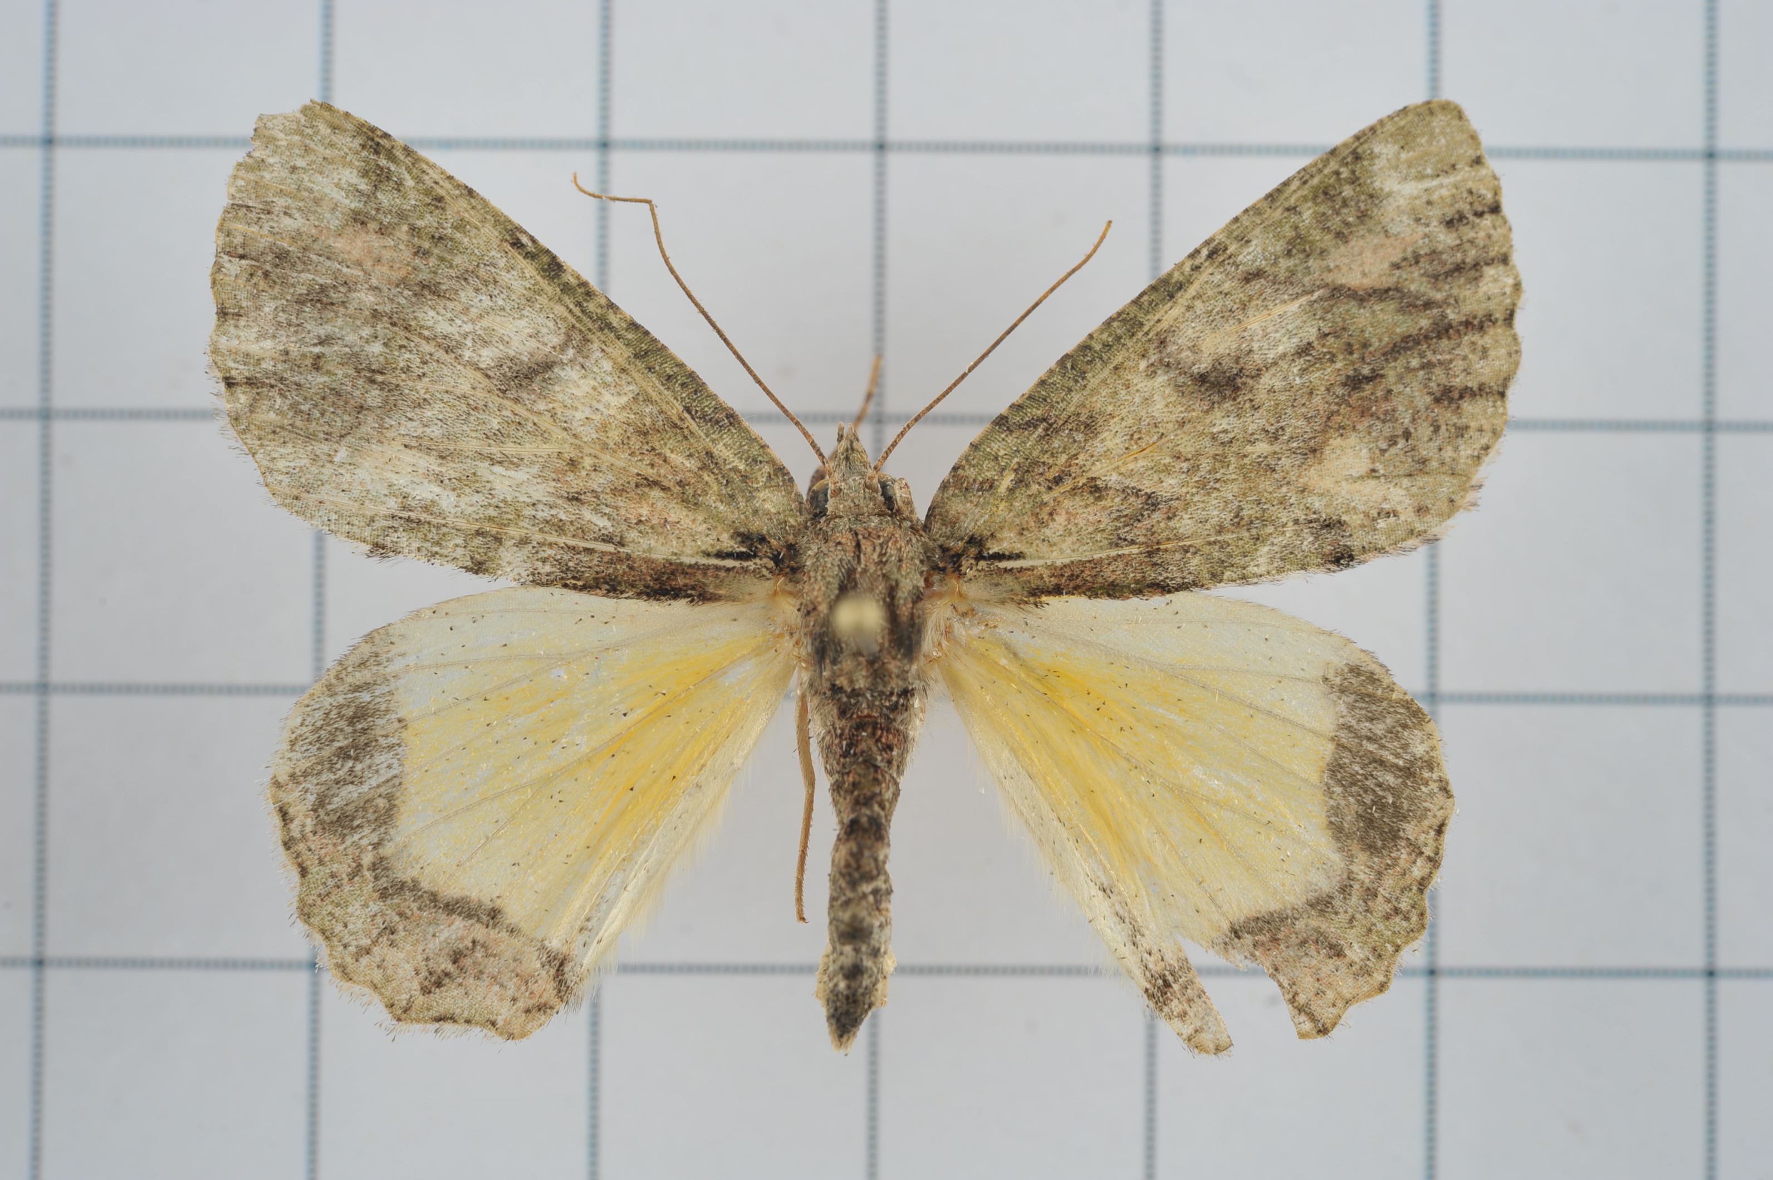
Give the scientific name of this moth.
Dindica wilemani
